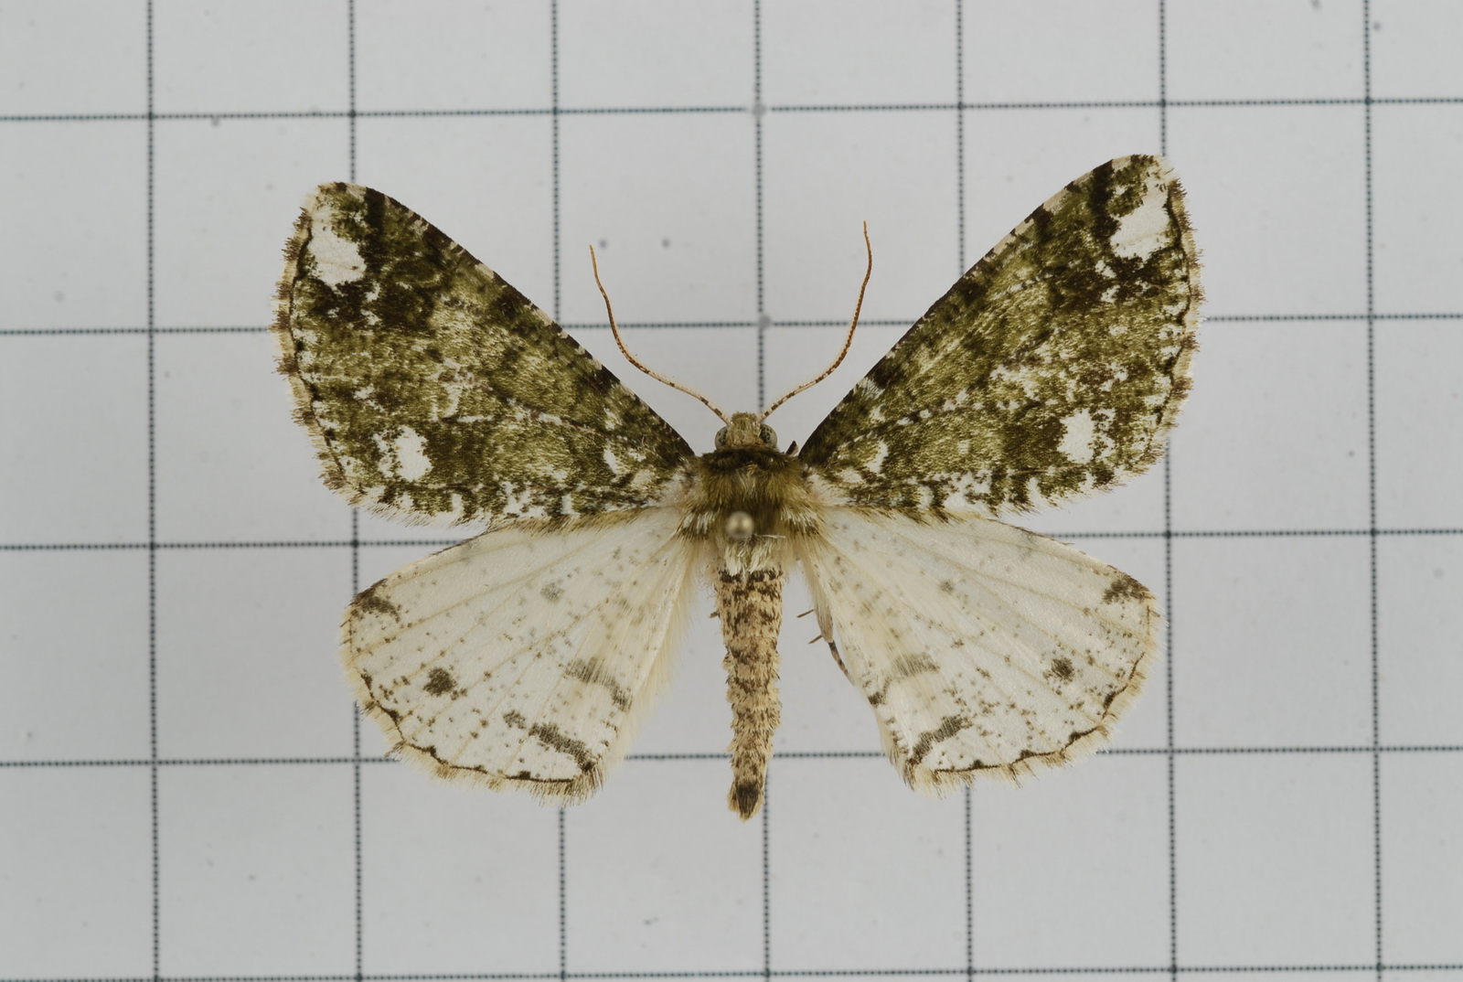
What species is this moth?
Arichanna albomacularia
